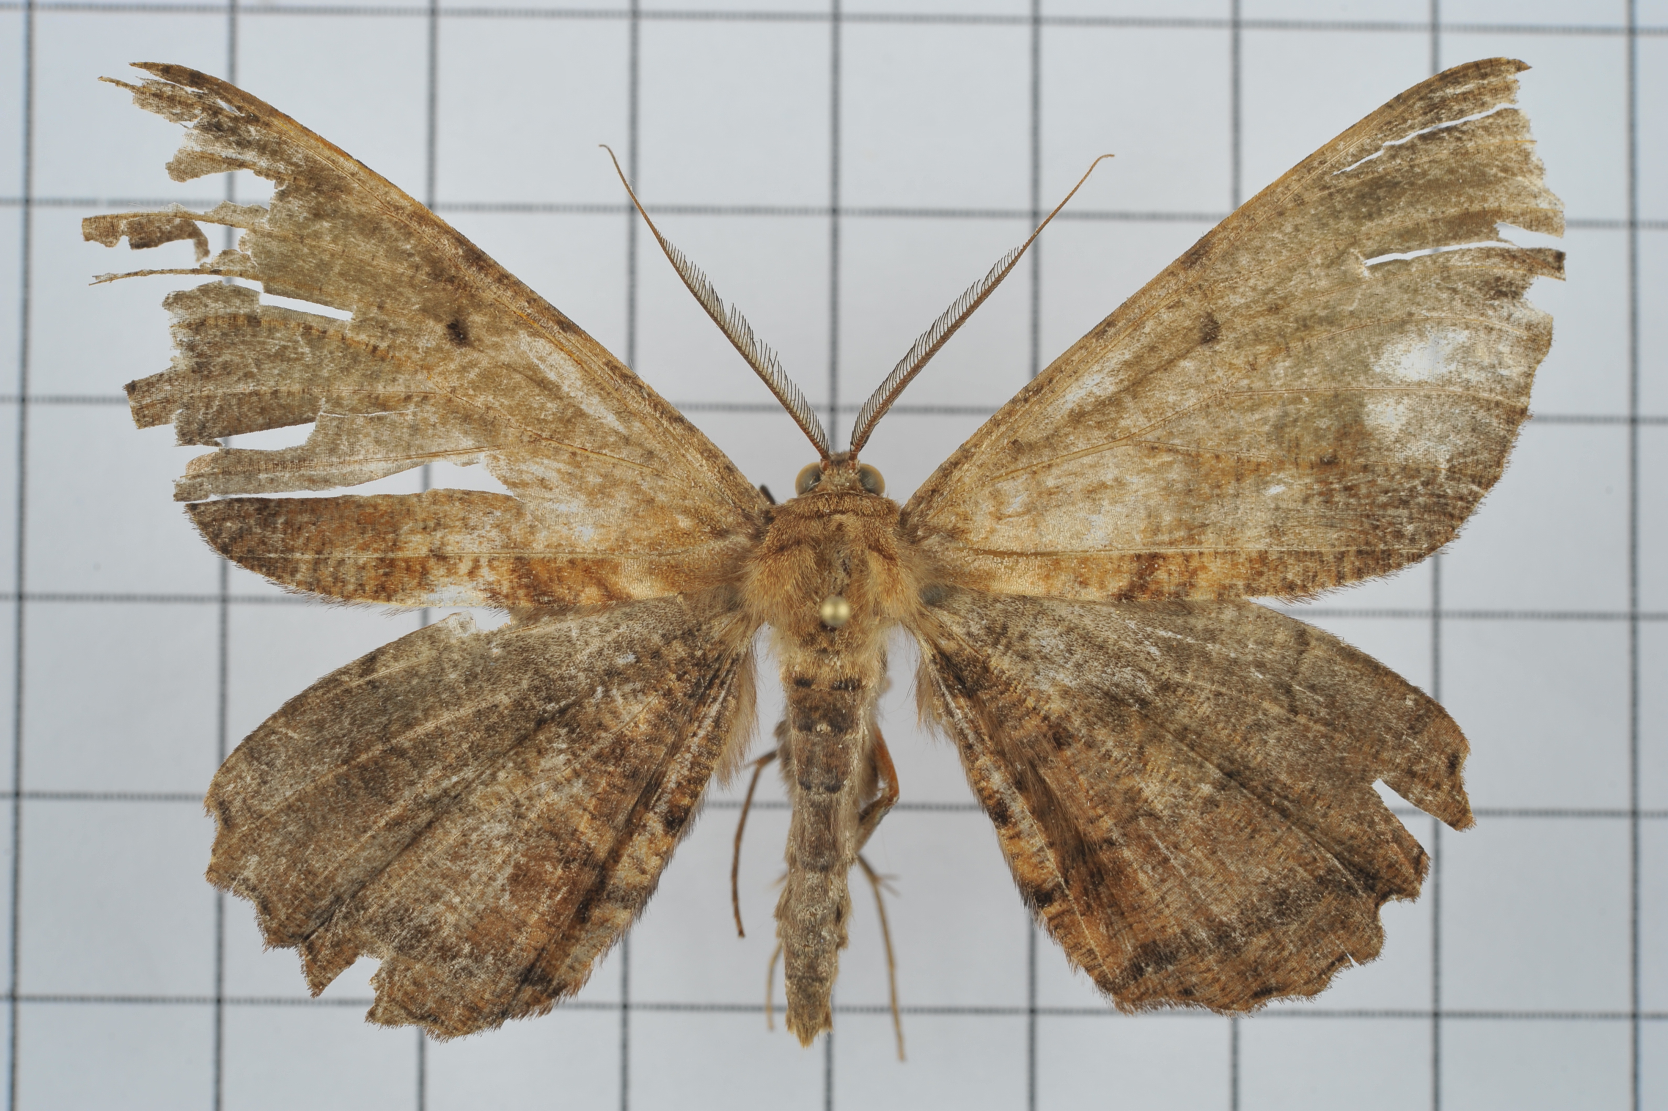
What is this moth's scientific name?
Chorodna creataria
